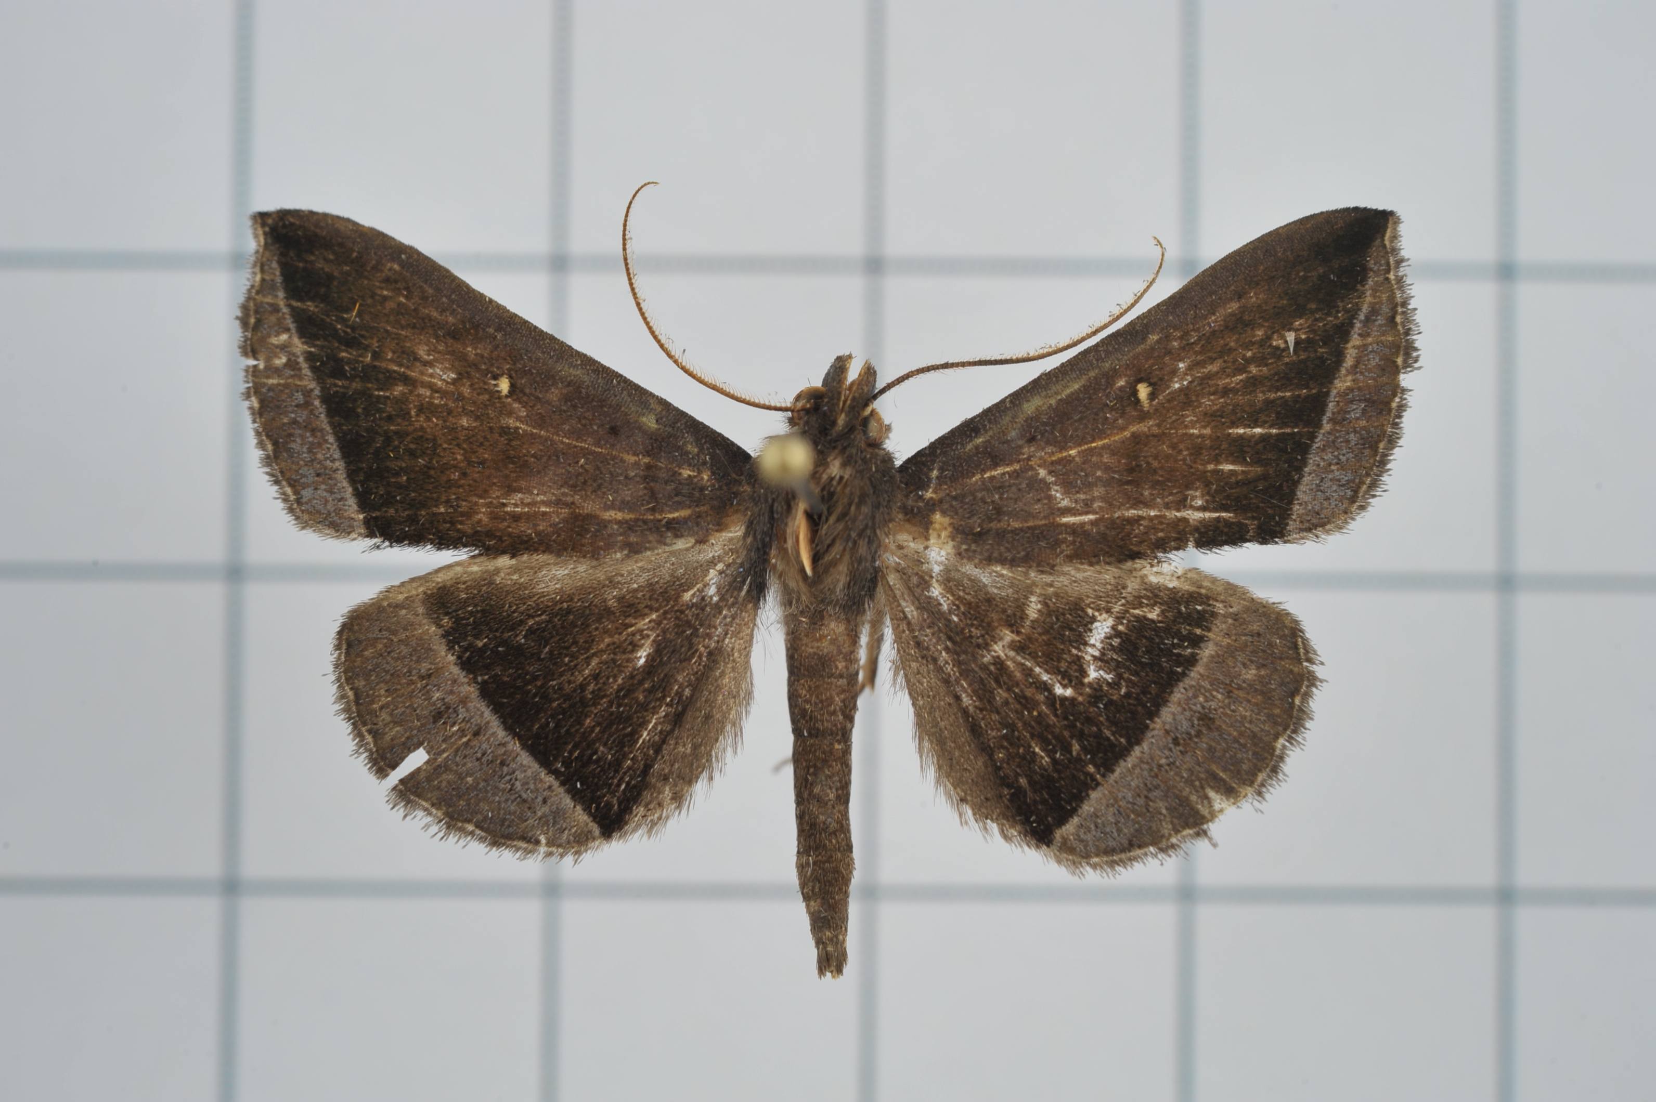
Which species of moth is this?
Hadennia hisbonalis
